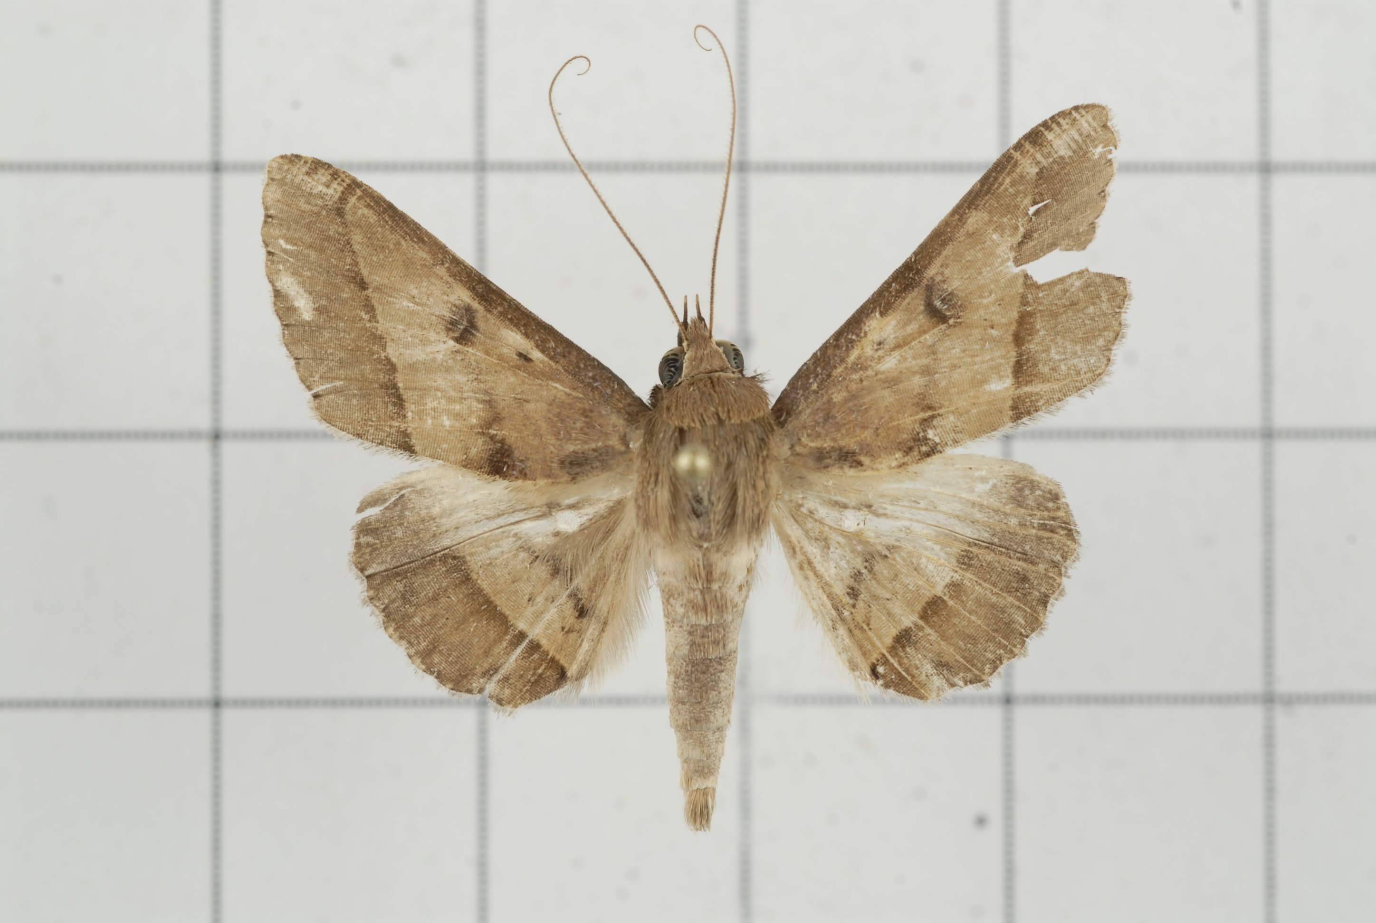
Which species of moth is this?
Hypospila bolinoides
